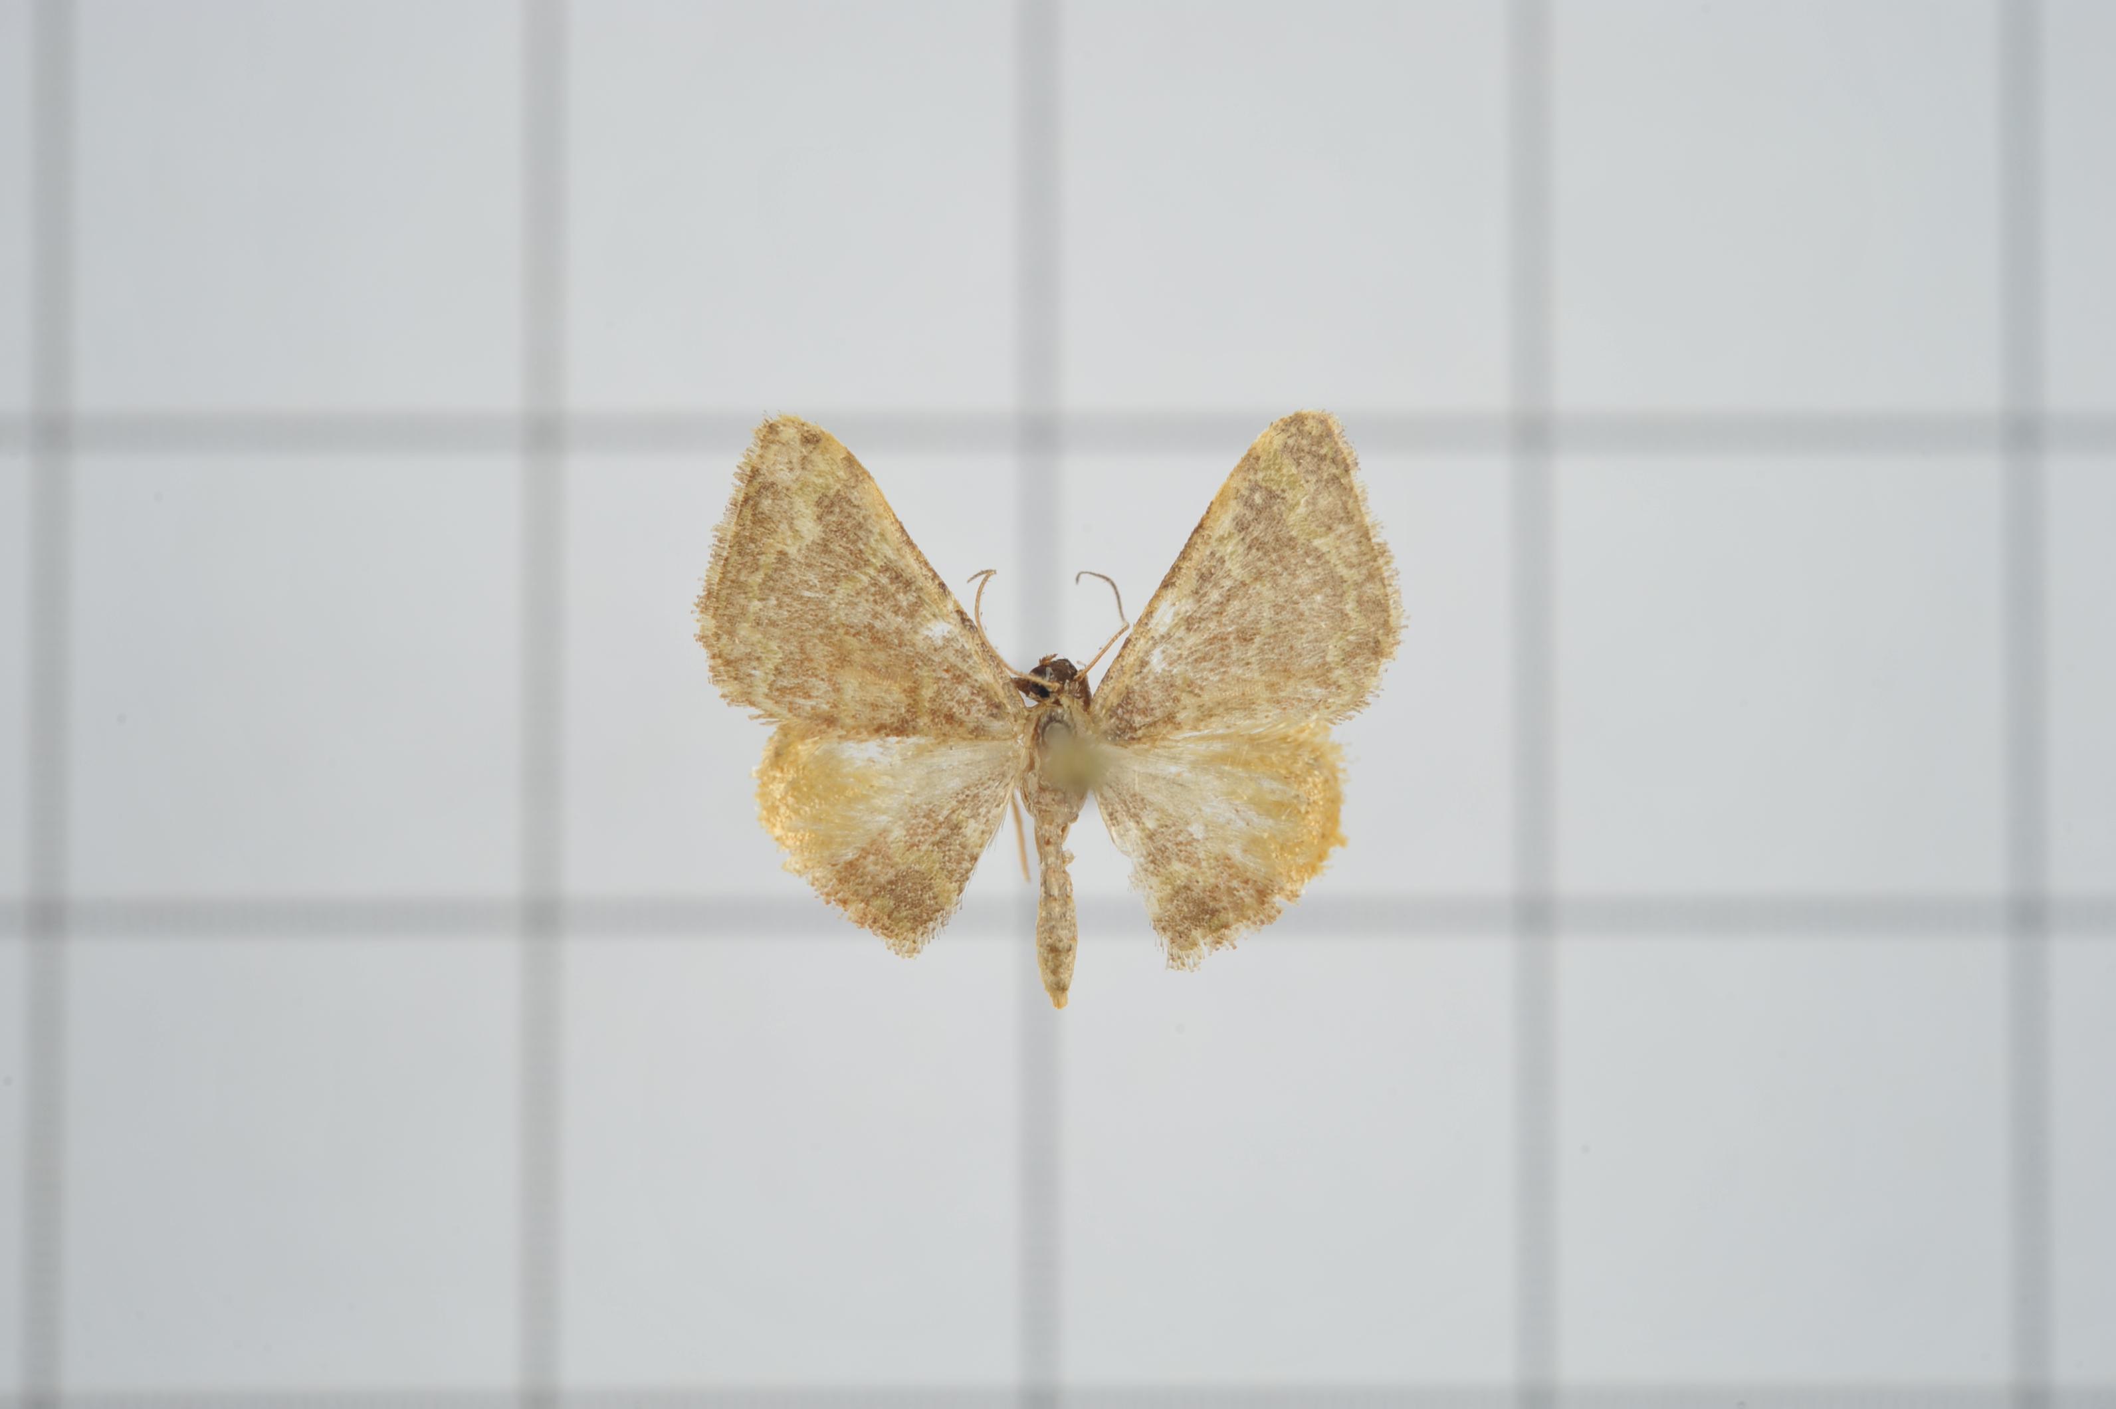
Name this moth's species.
Lophophleps purpurea
